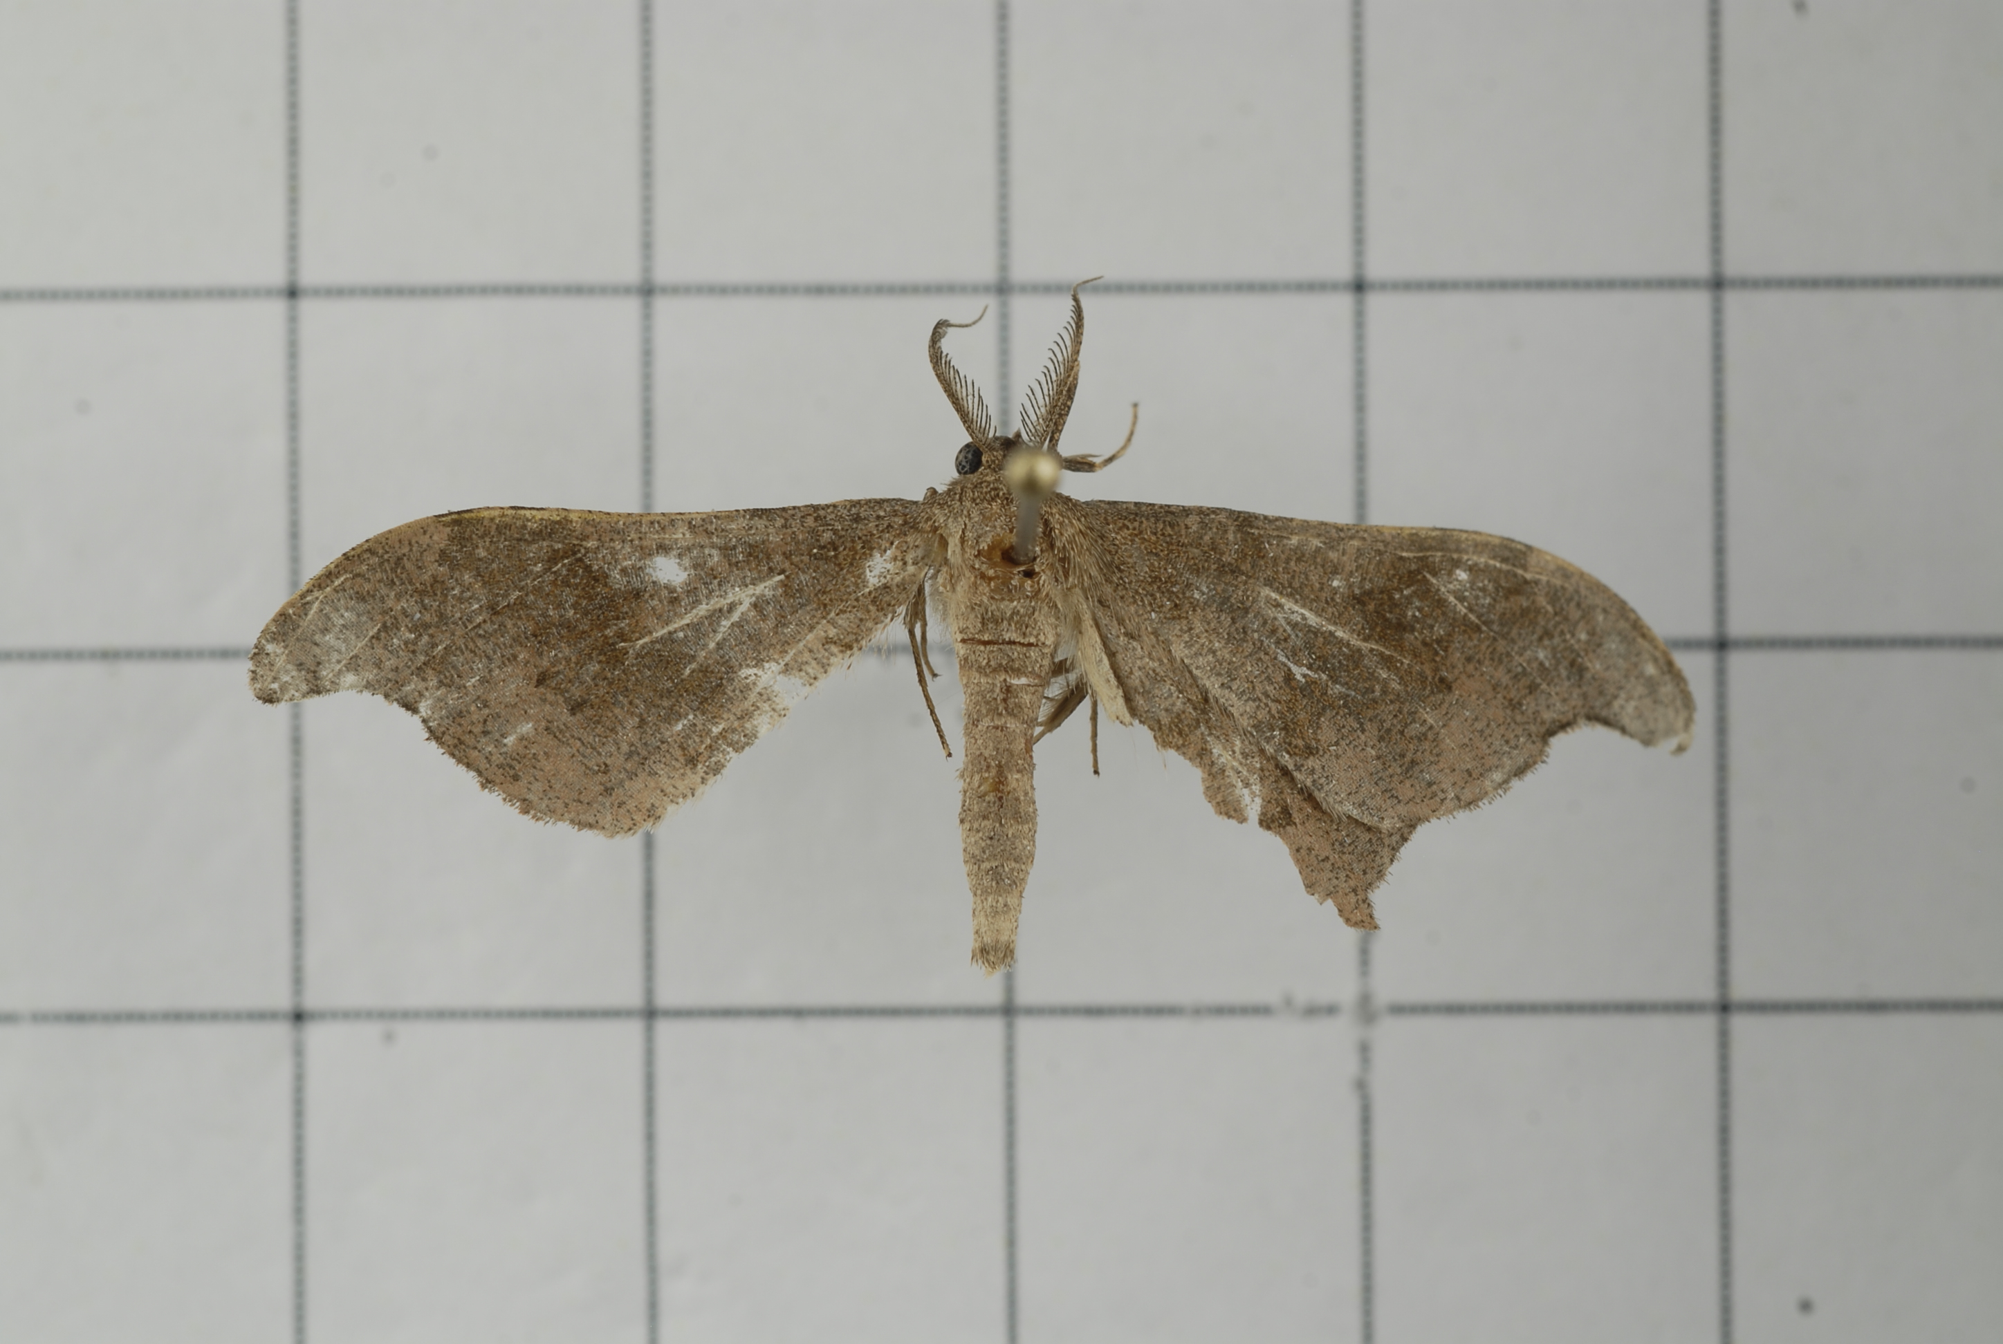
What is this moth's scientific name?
Hyposidra talaca talaca
